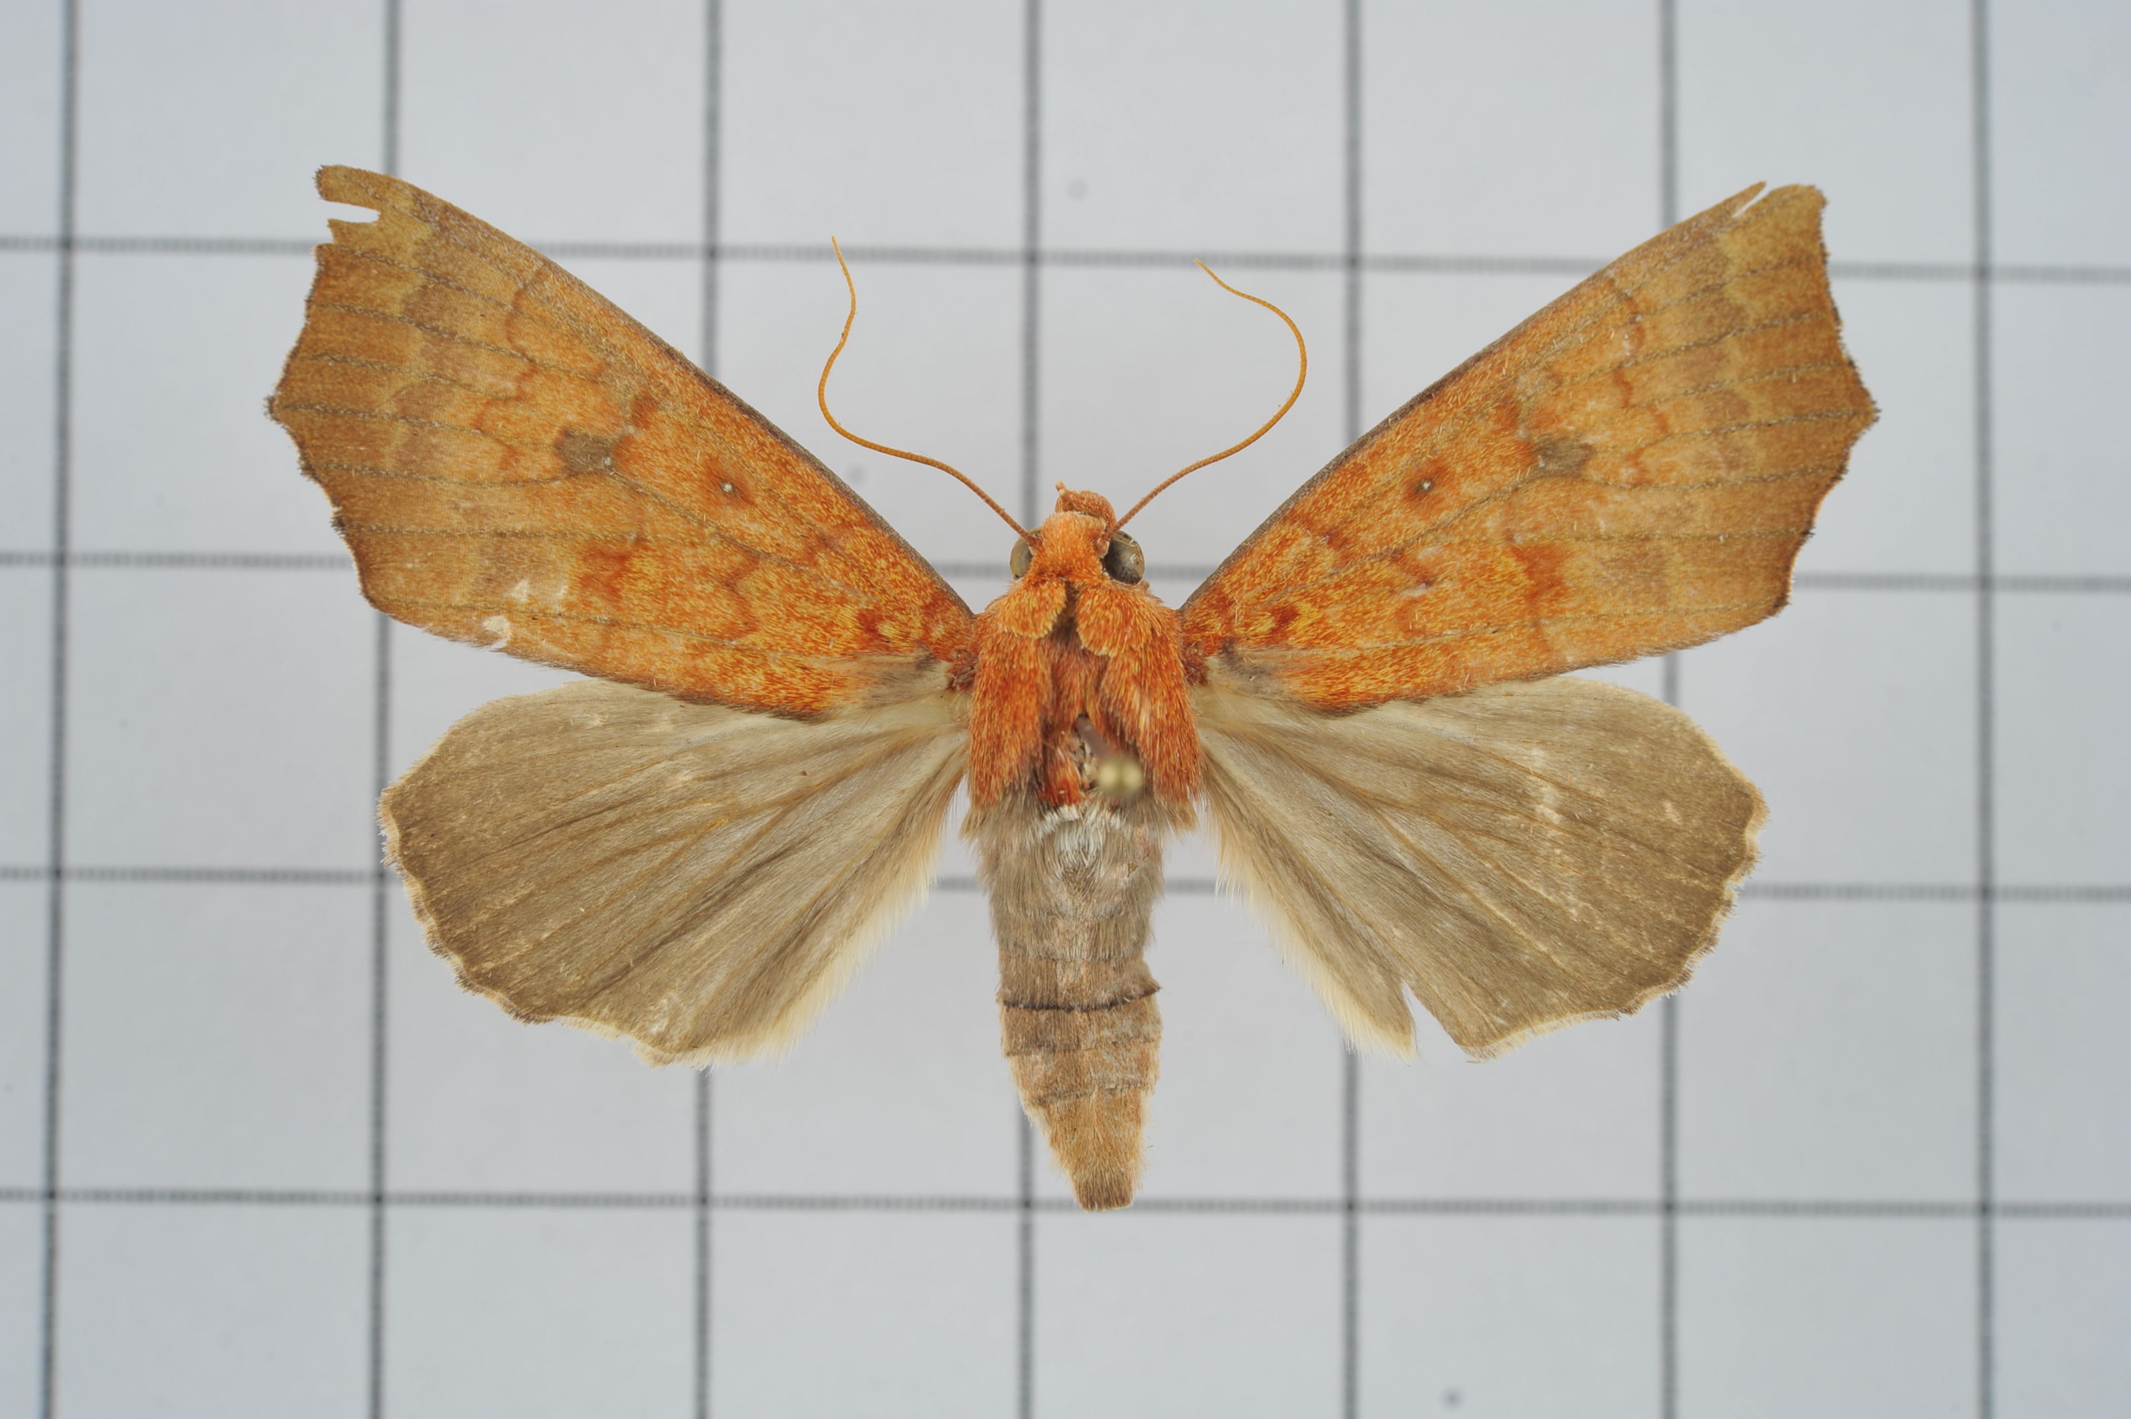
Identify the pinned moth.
Rusicada combinans
